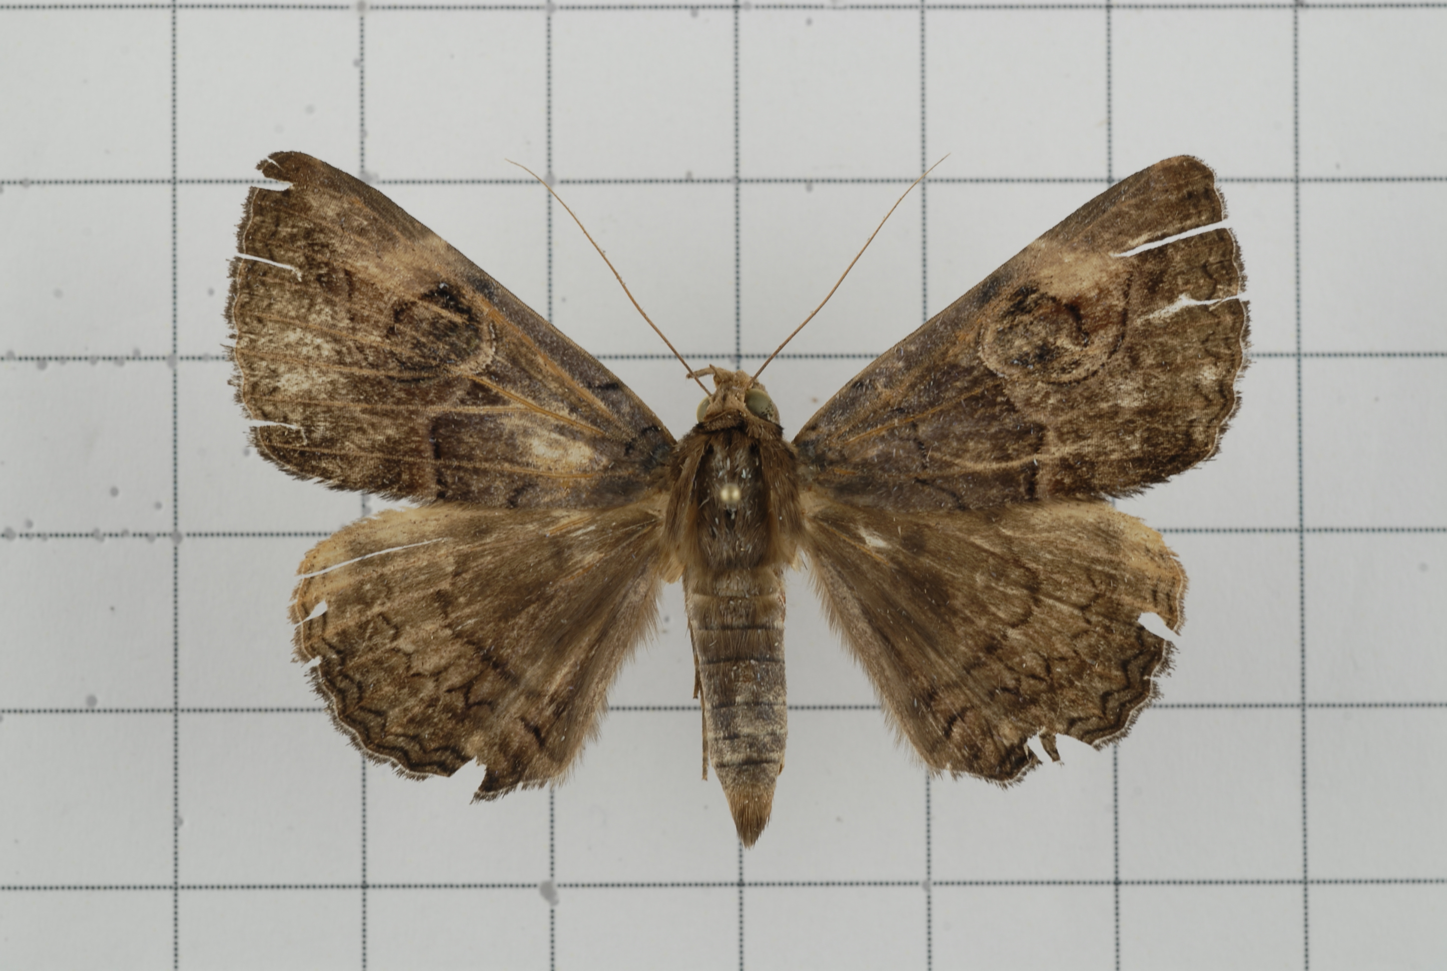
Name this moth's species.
Ommatophora luminosa
